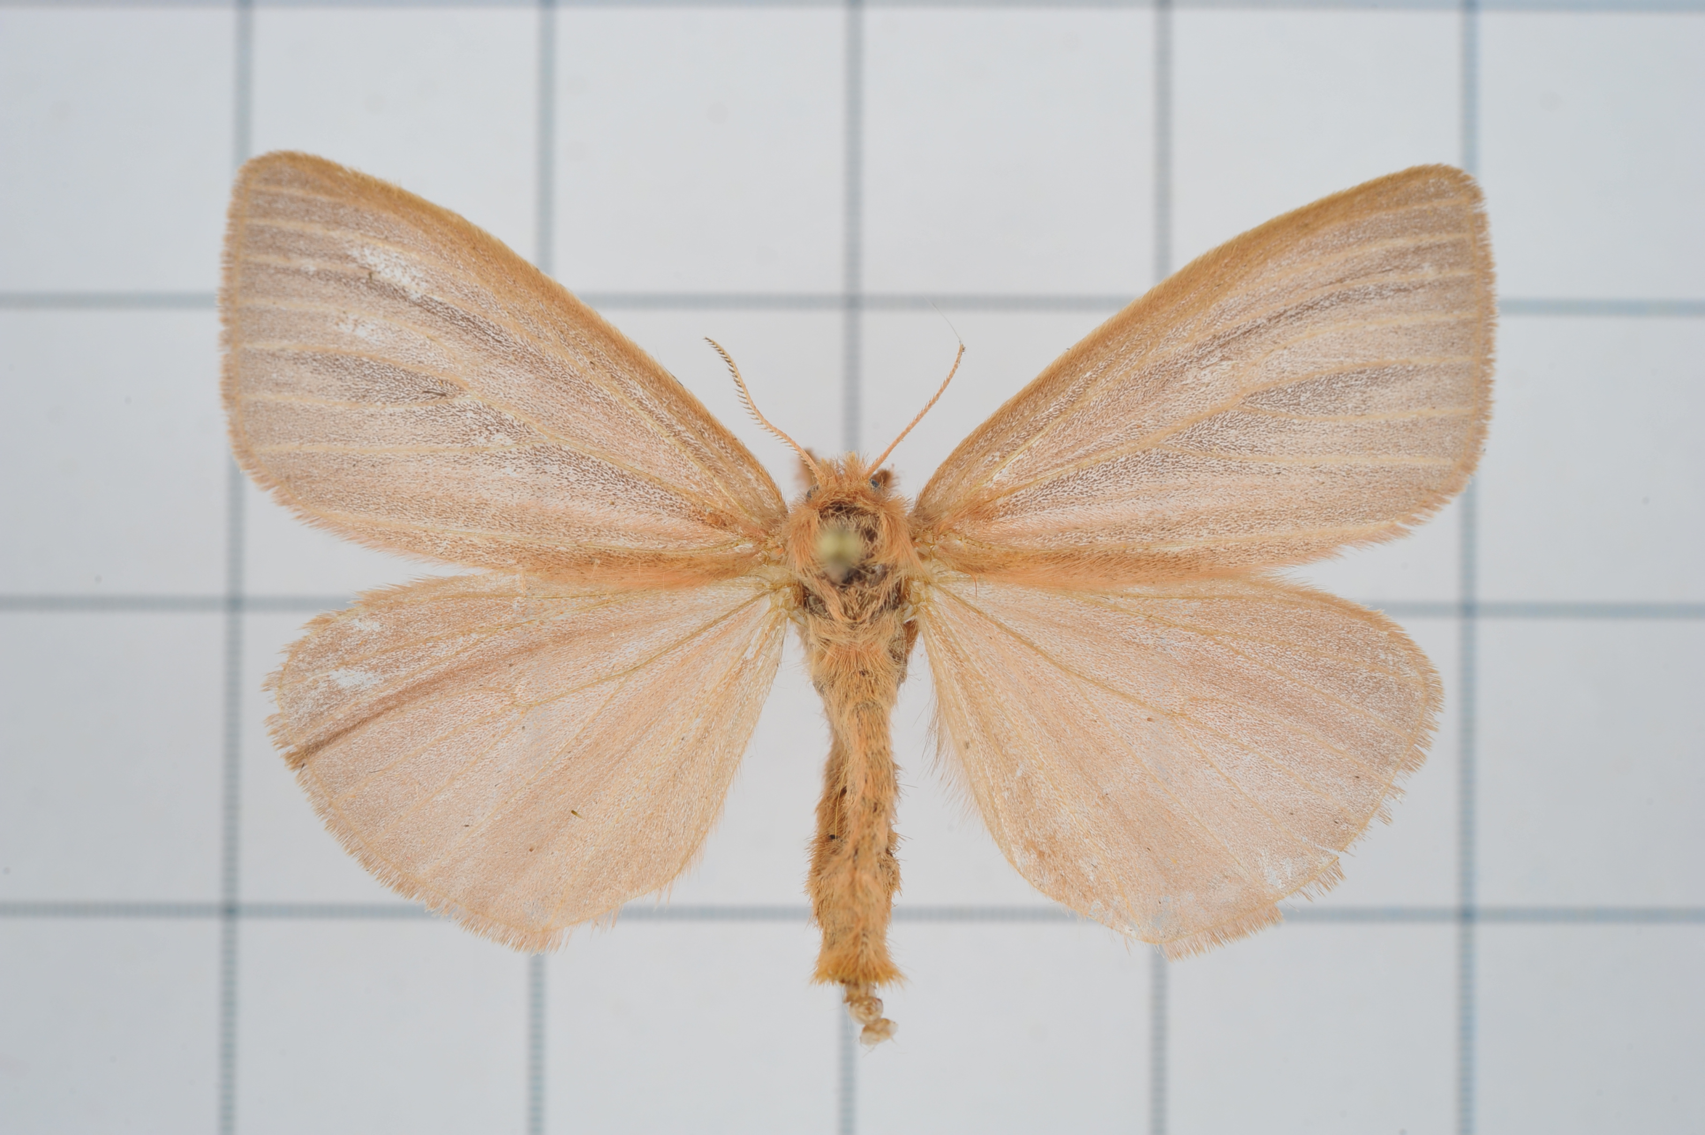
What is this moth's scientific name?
Pantana substrigosa
